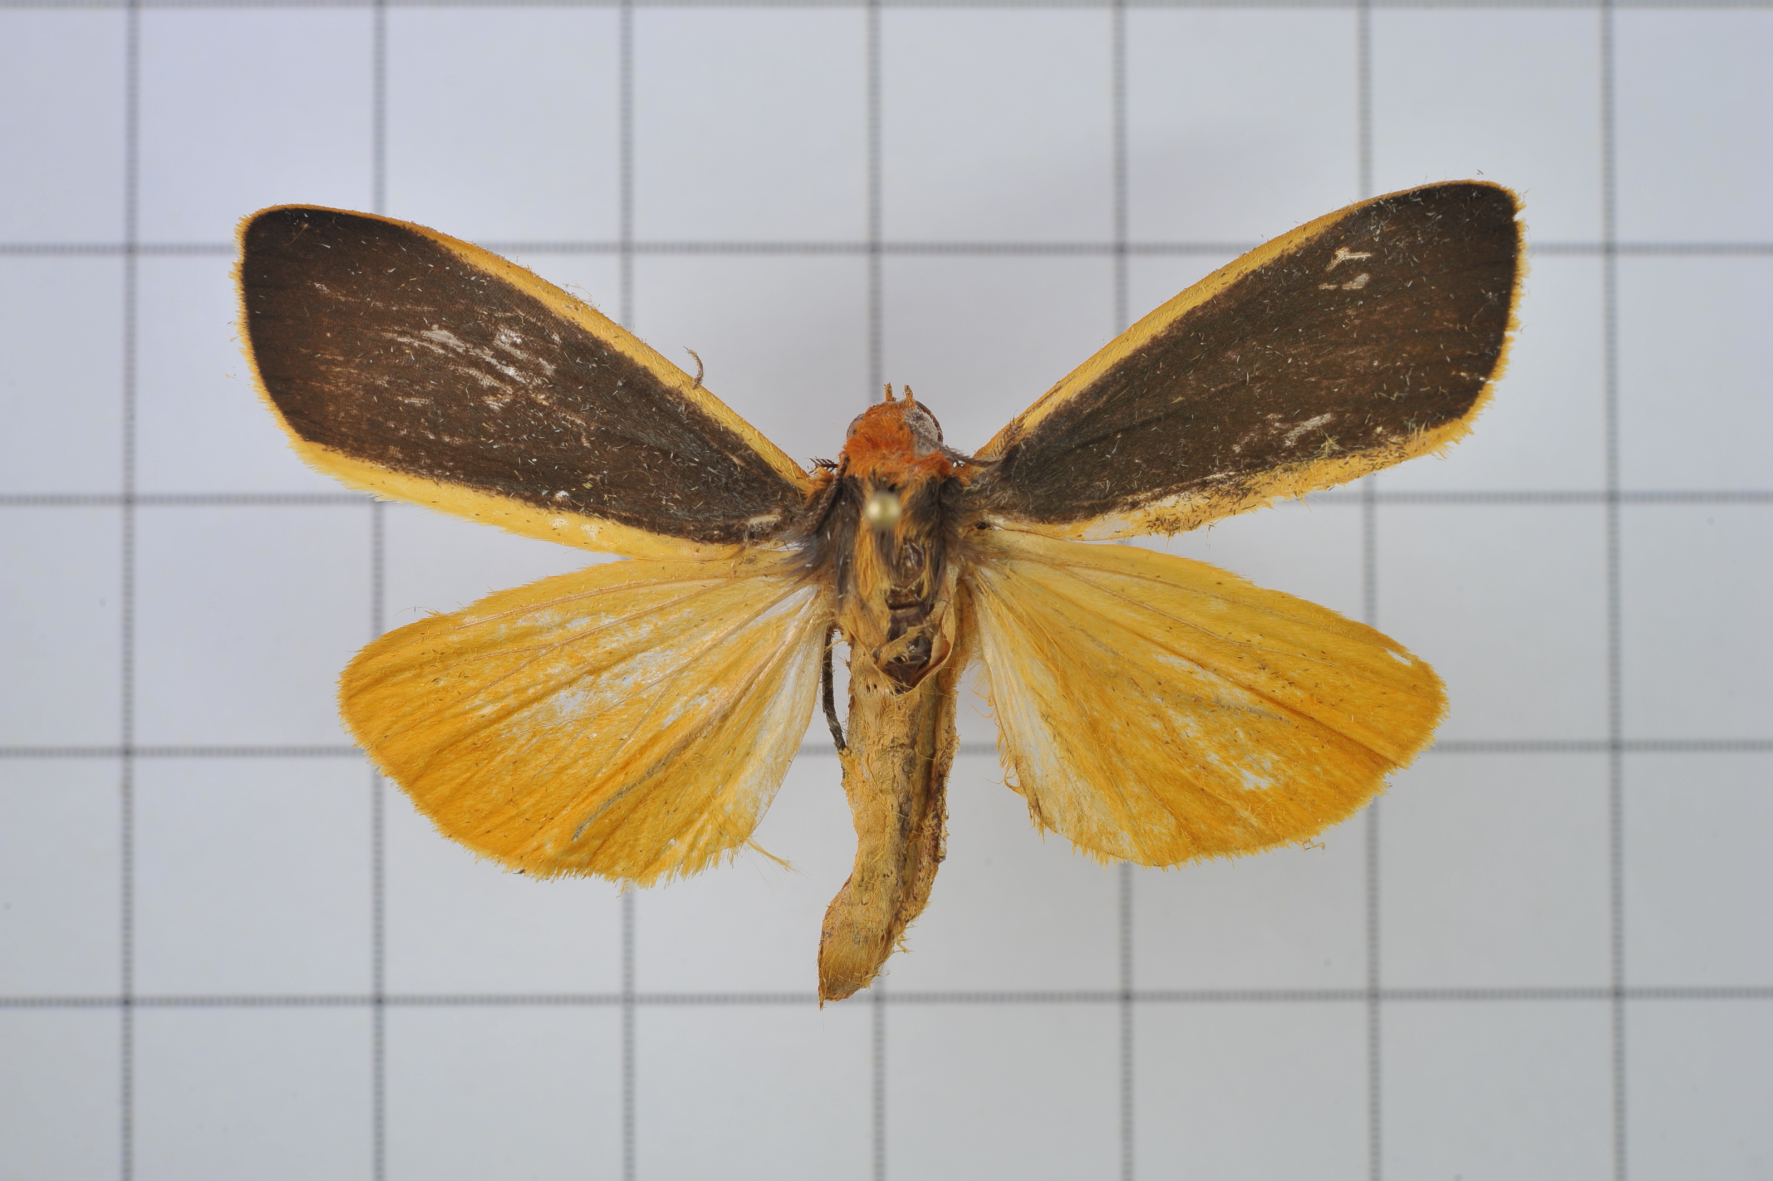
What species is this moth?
Churinga virago
